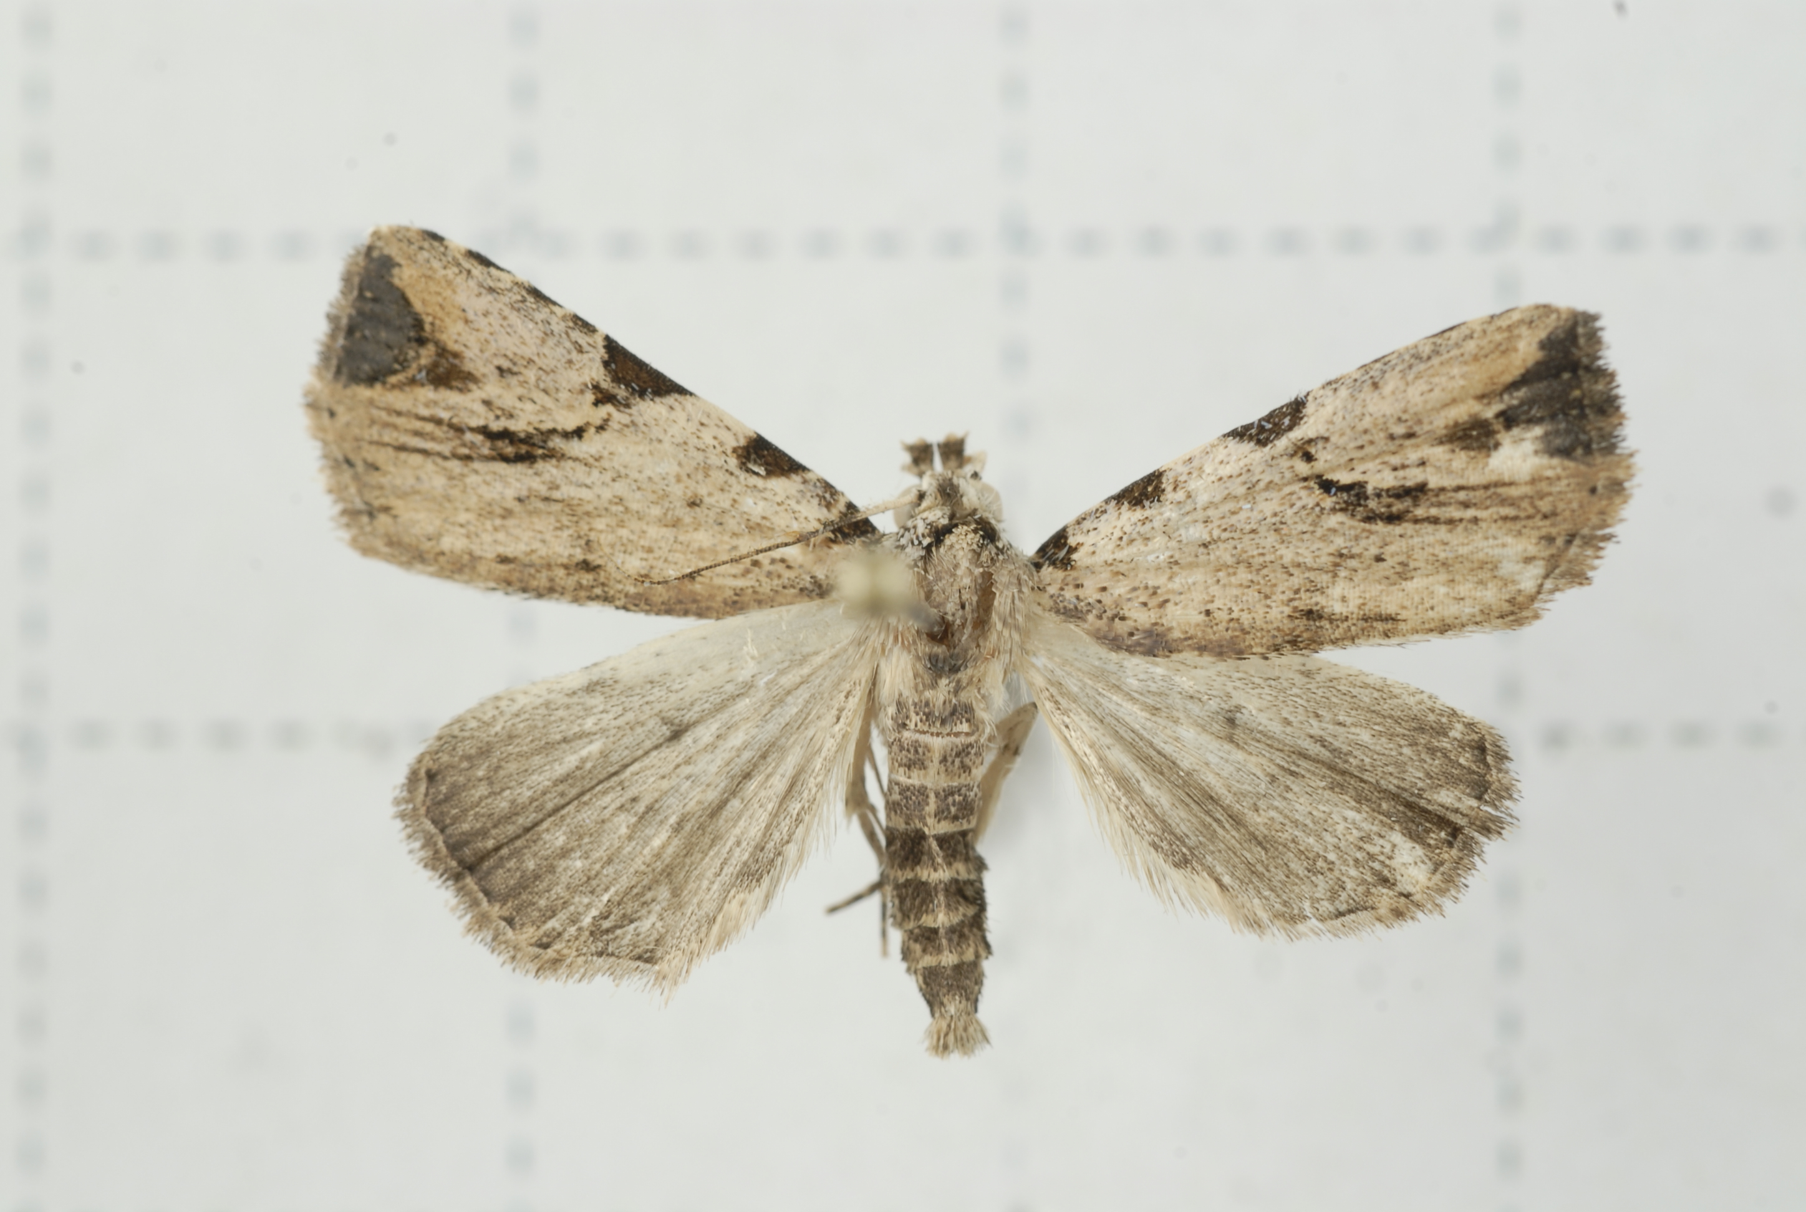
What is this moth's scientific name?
Oglasa costimacula
